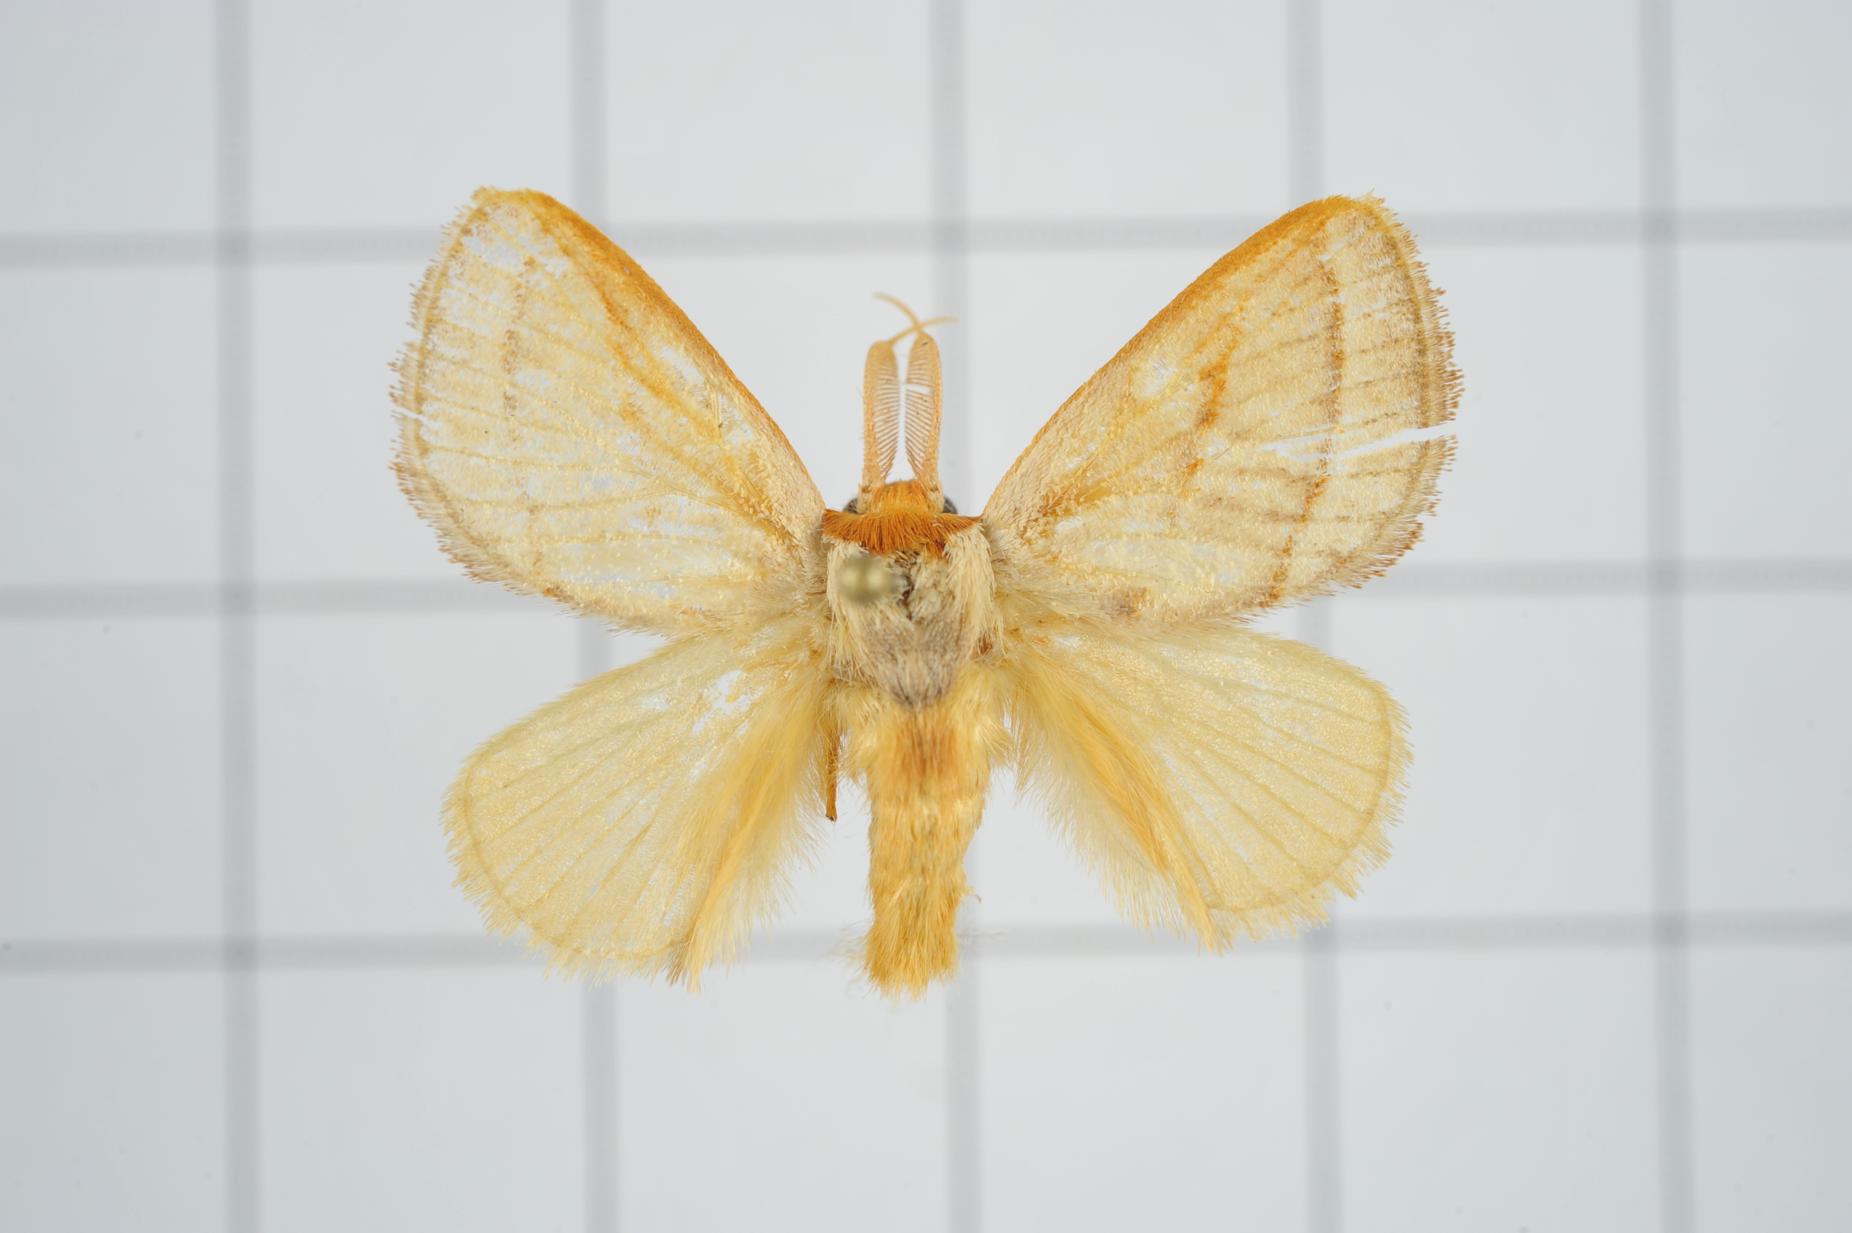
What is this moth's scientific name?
Cania heppneri
